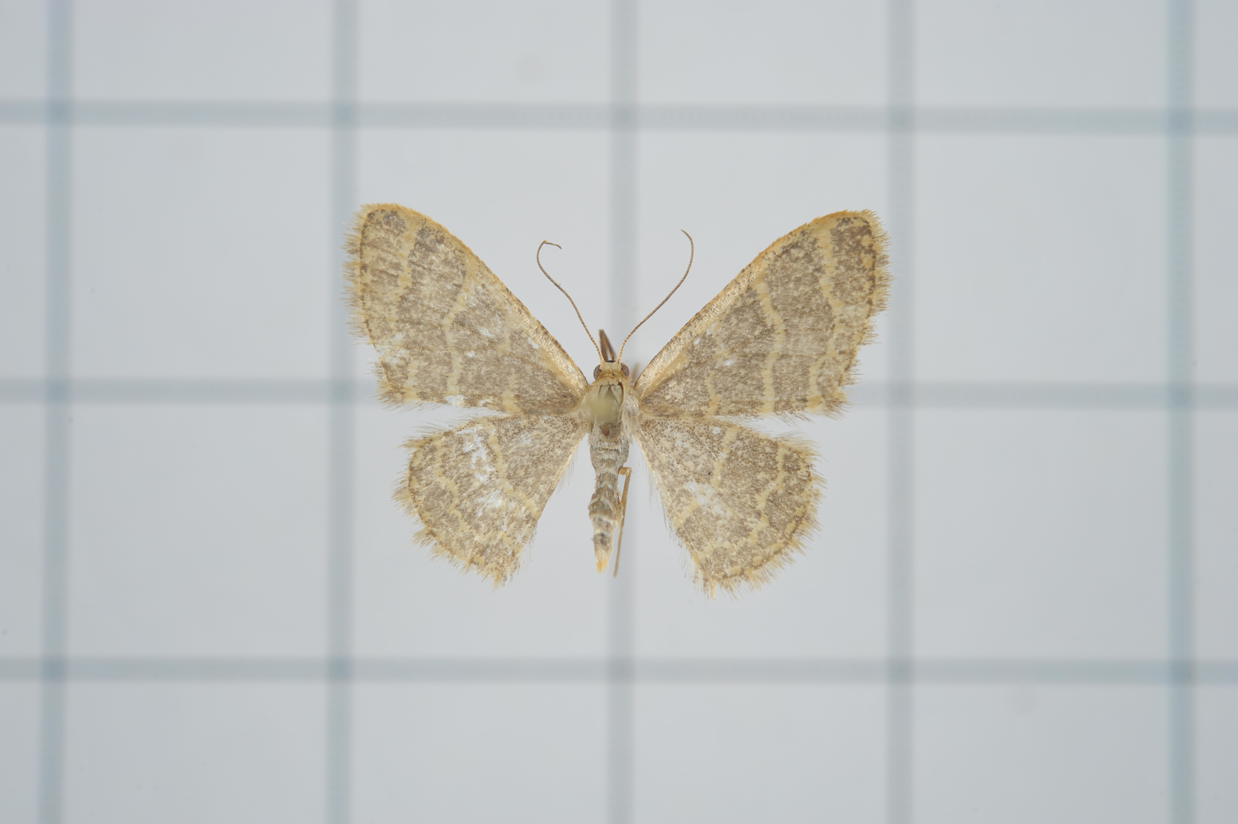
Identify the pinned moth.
Lophophleps purpurea
